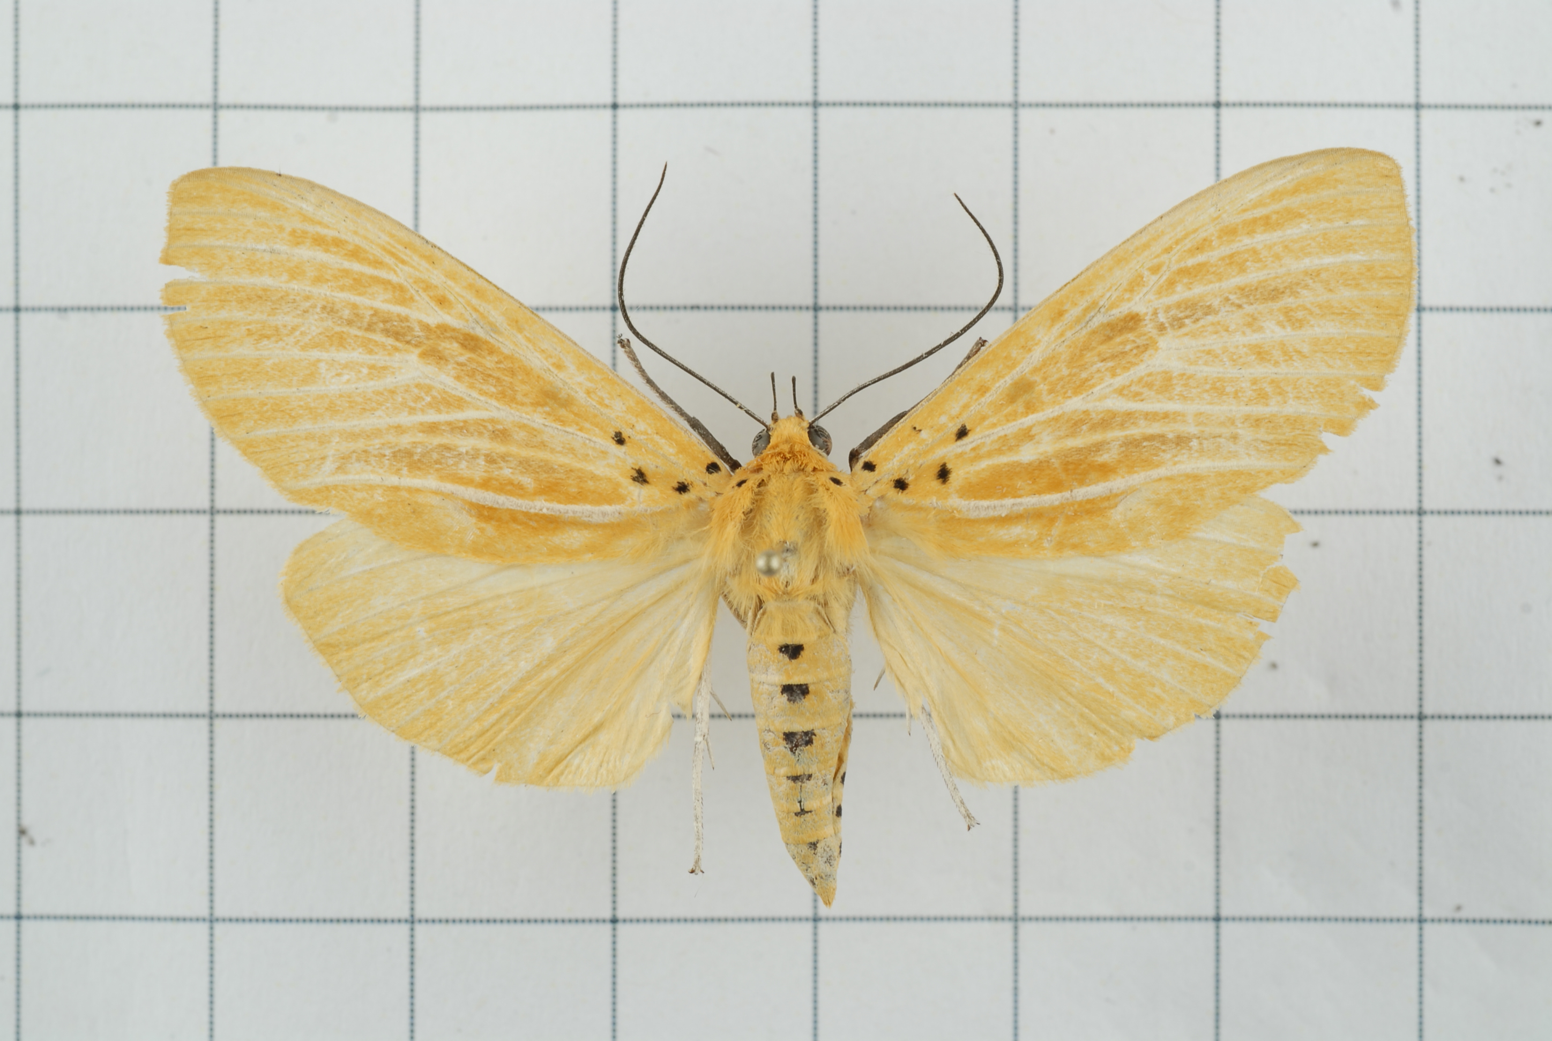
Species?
Asota egens confinis
